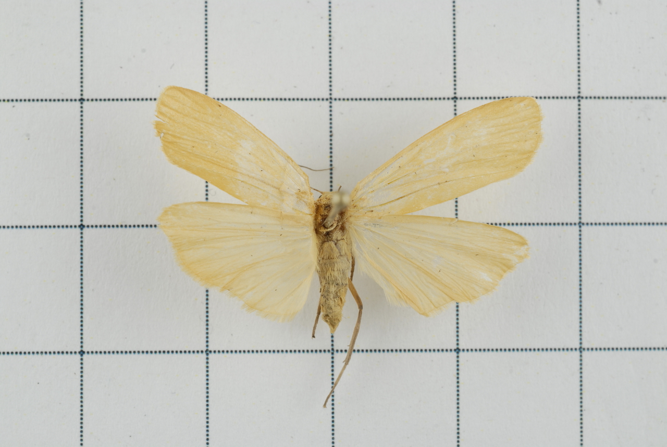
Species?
Katha magnata magnata
